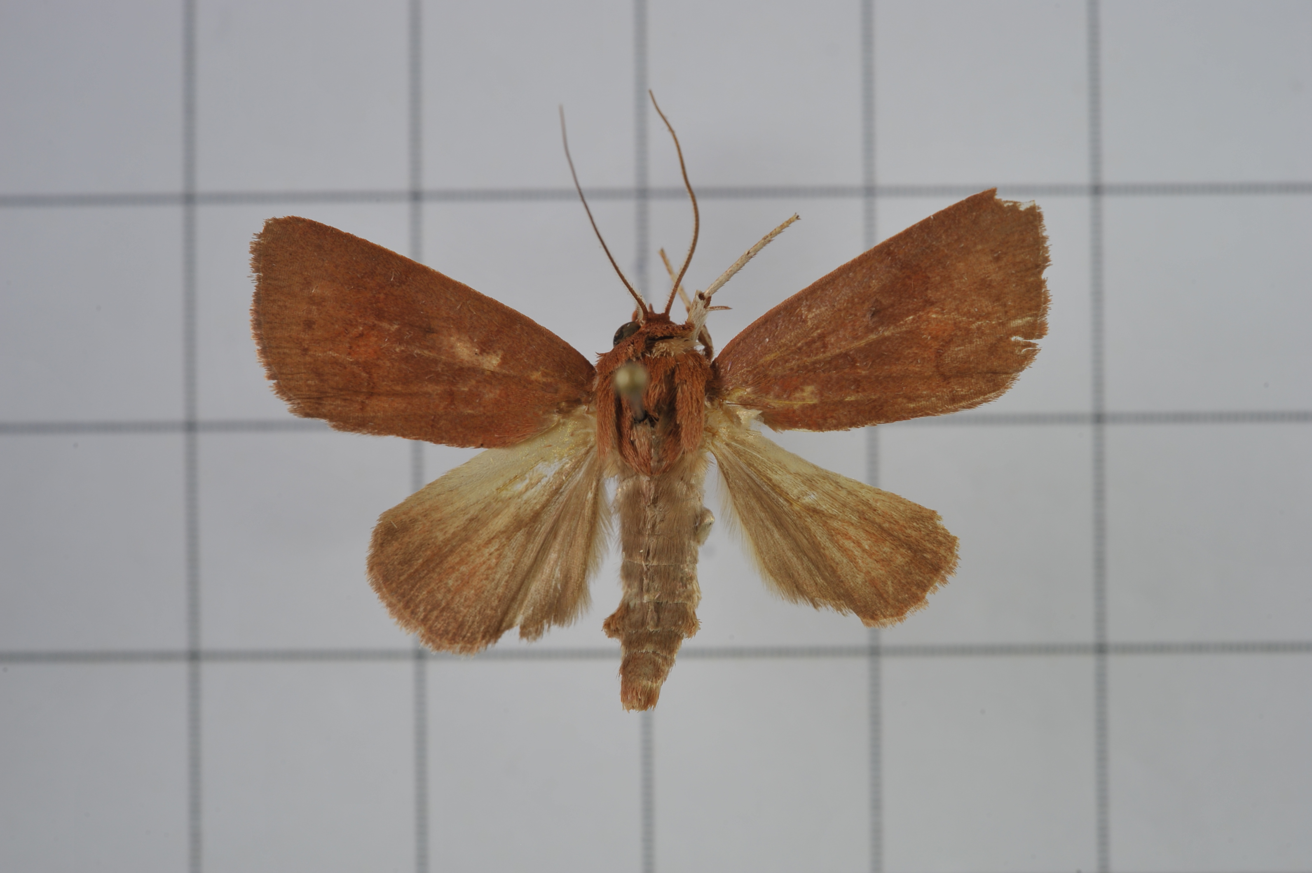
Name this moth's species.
Maurilia iconica
